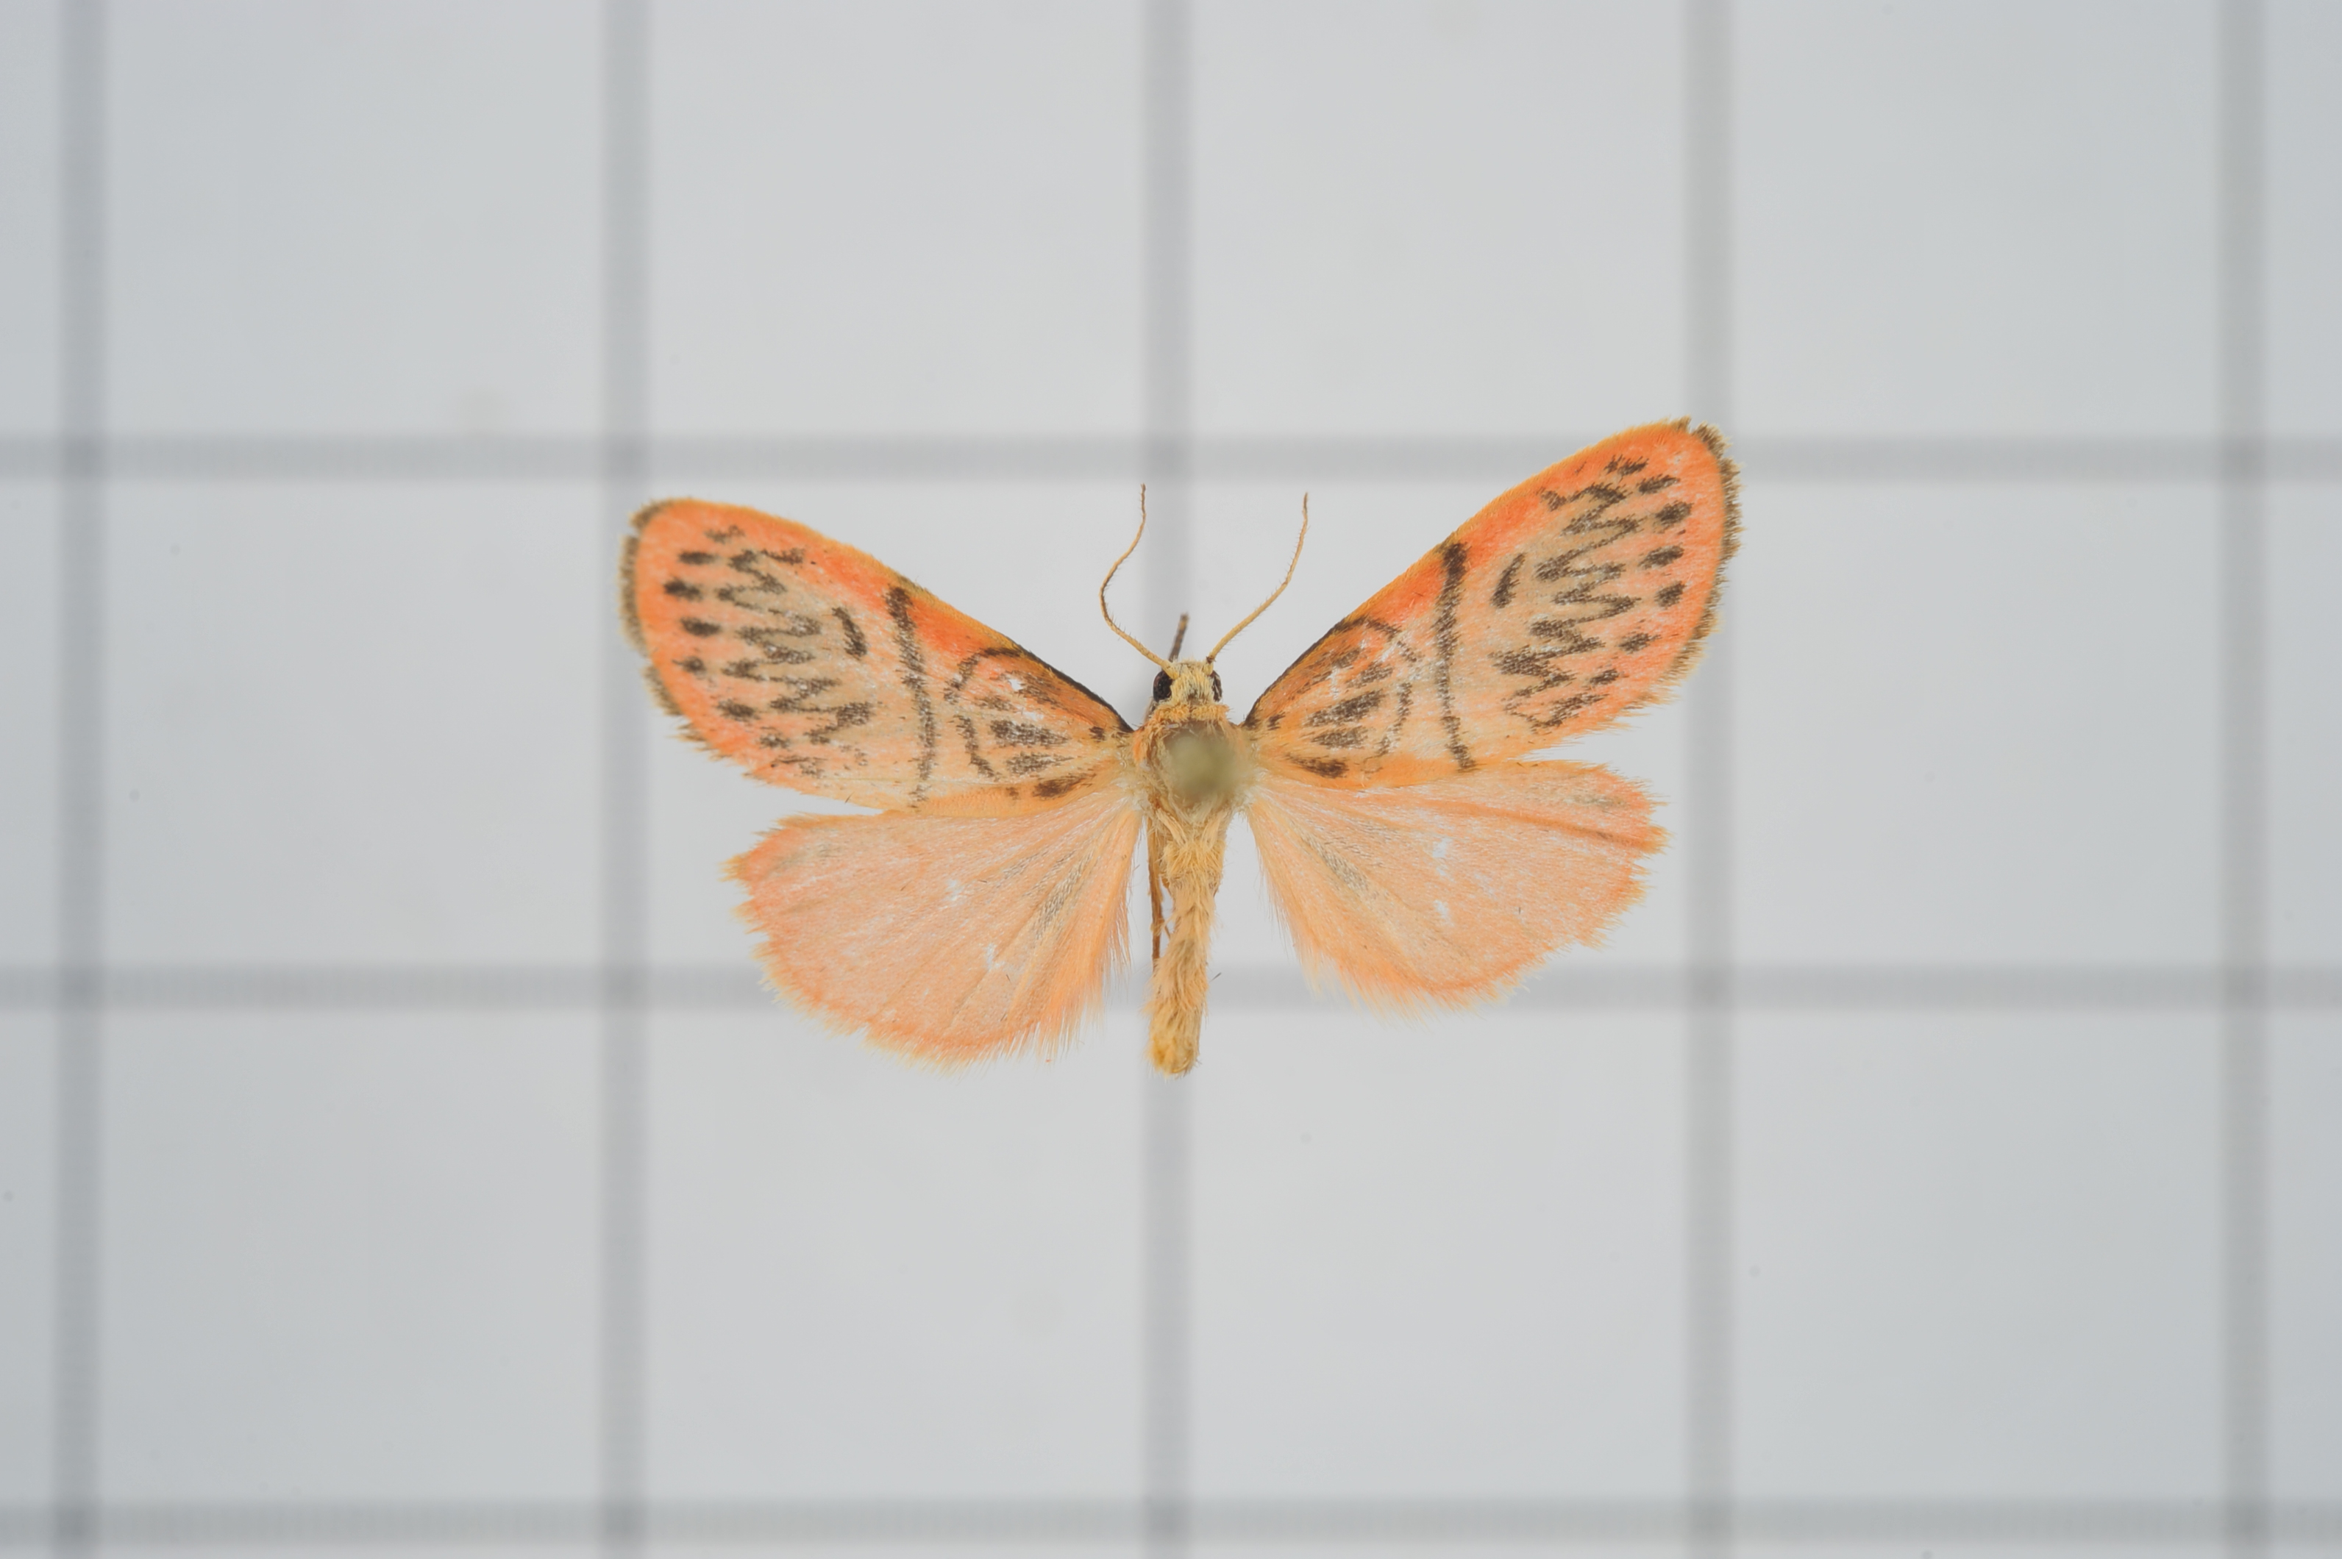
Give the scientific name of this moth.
Sesapa koshunica
